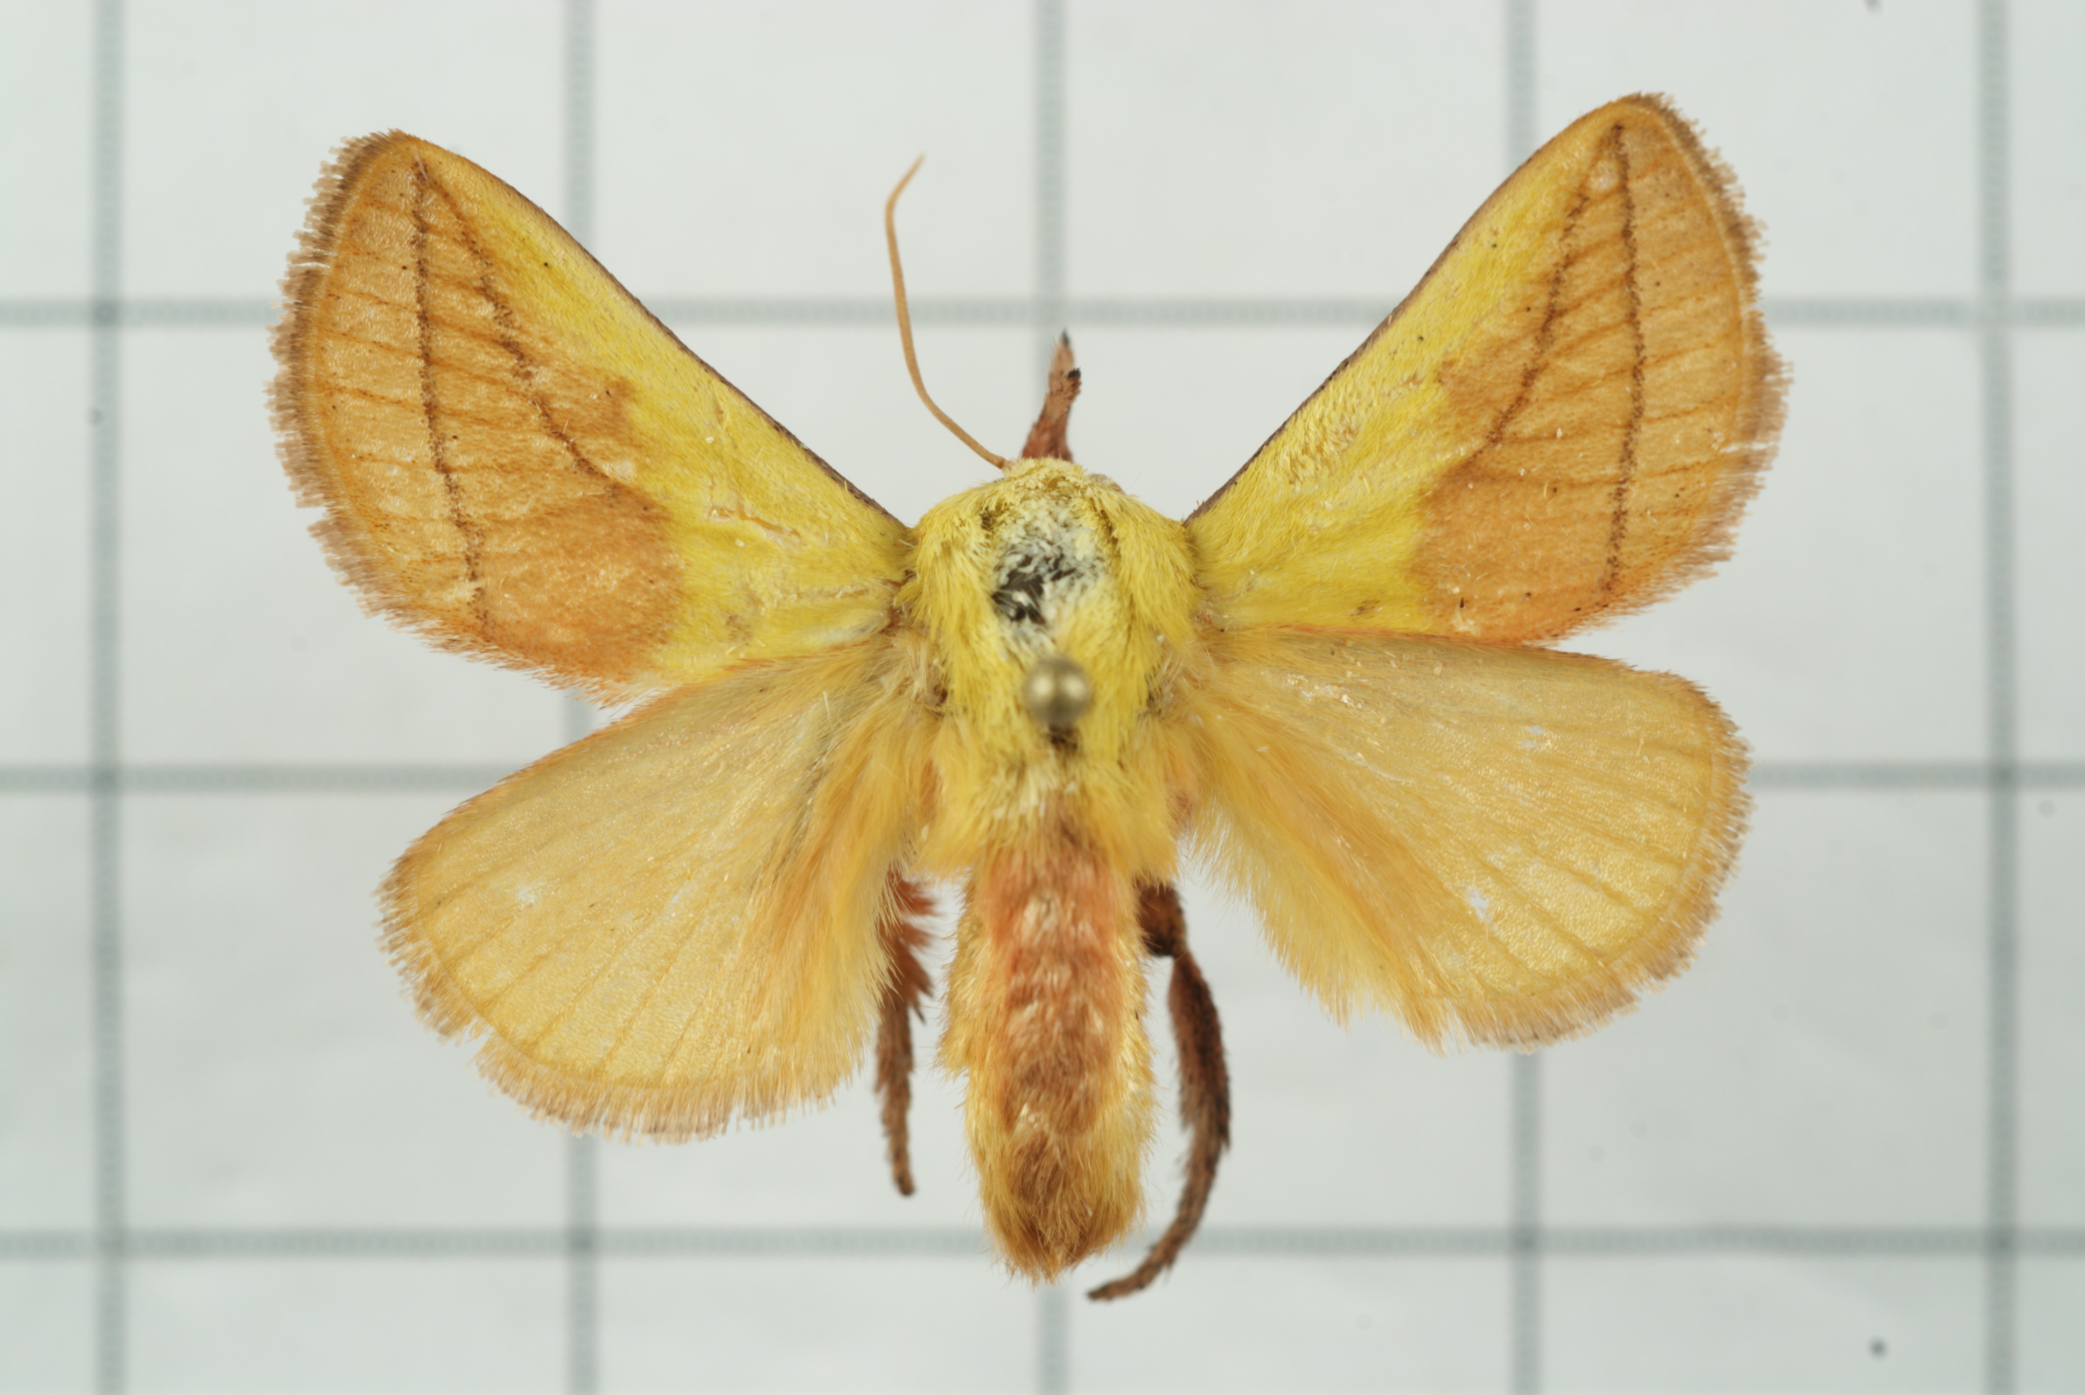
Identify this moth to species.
Monema rubriceps
